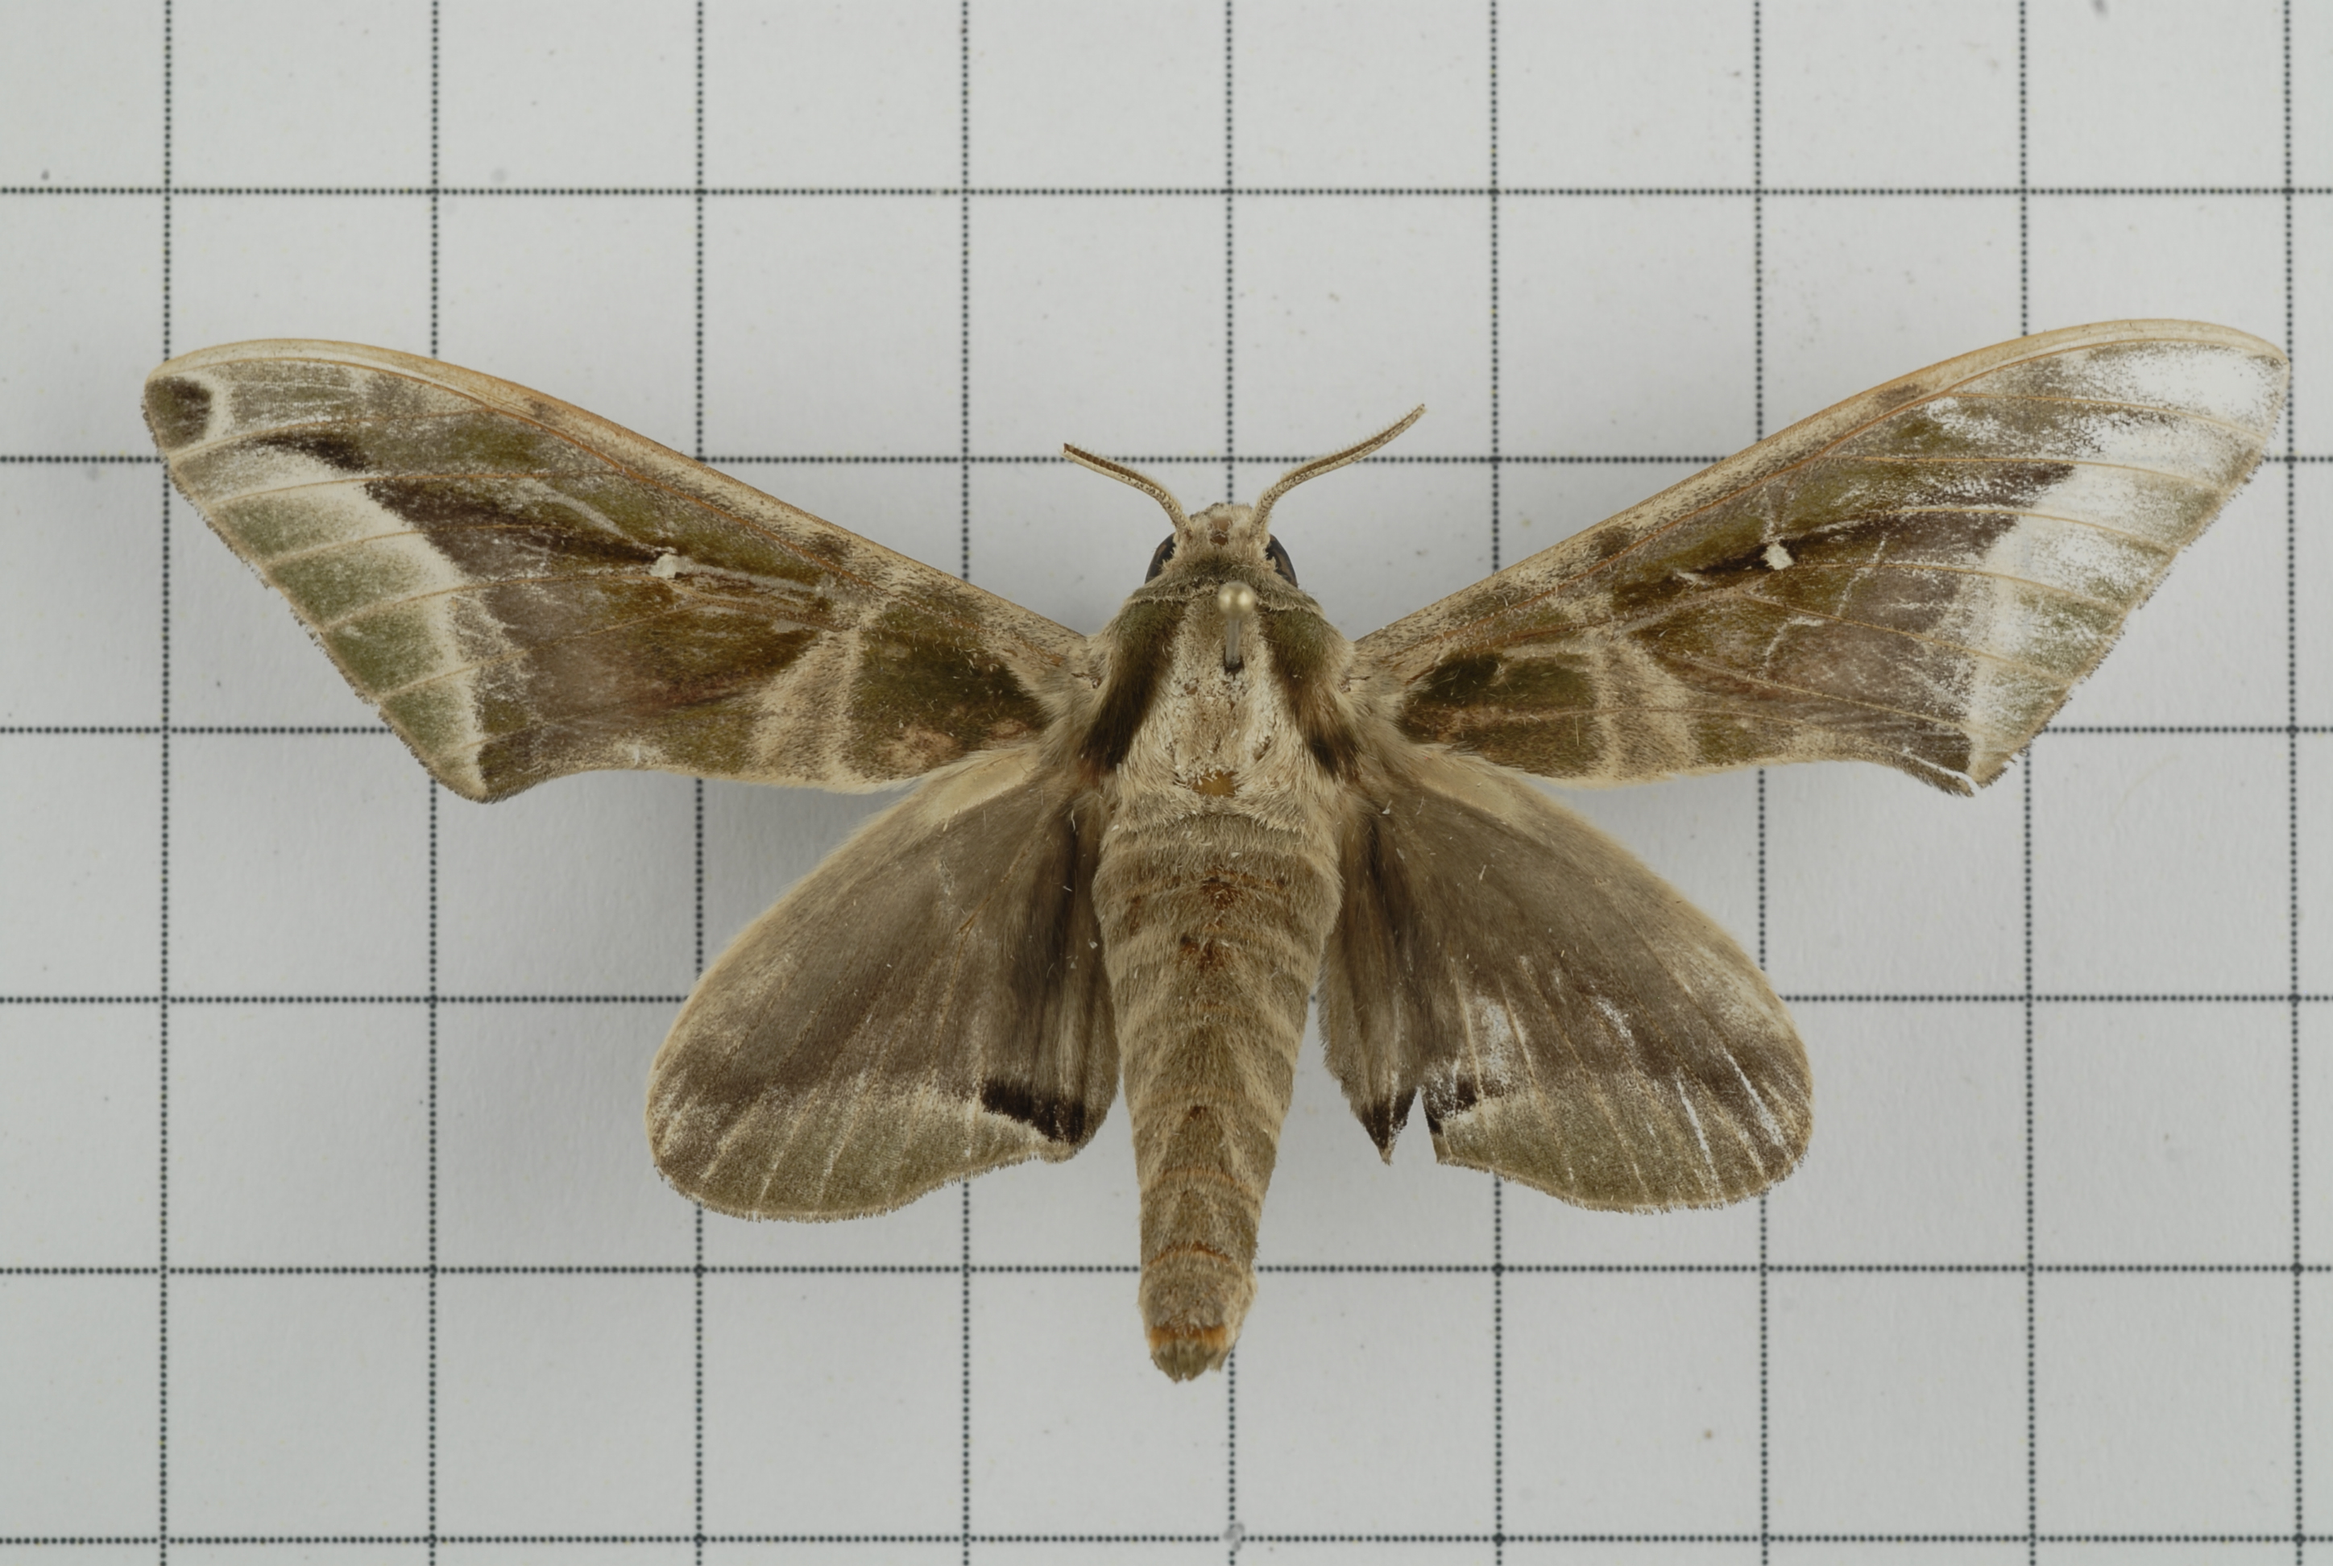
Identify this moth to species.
Parum colligata
